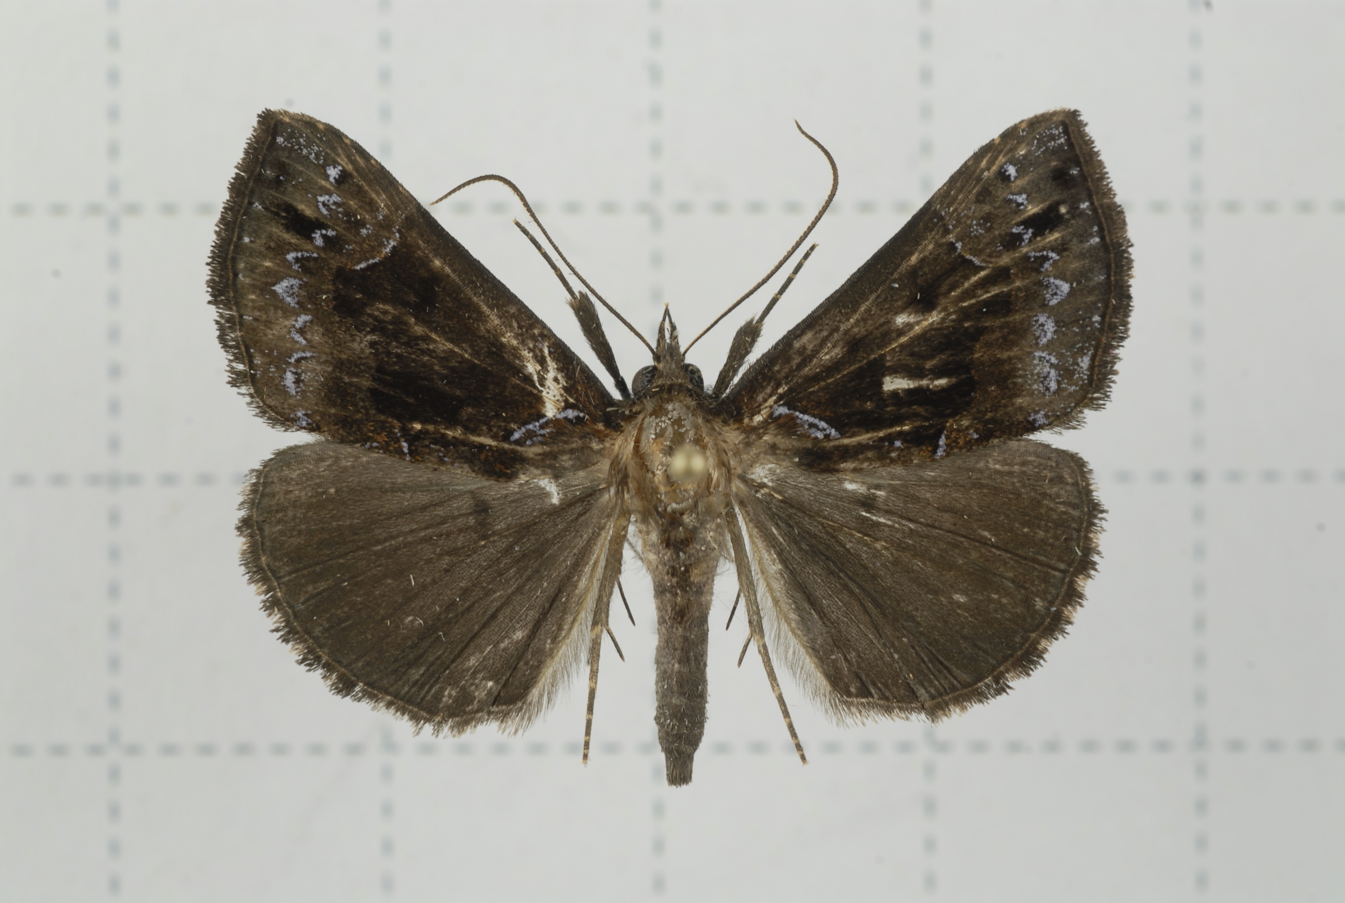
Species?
Hypena cyanea
